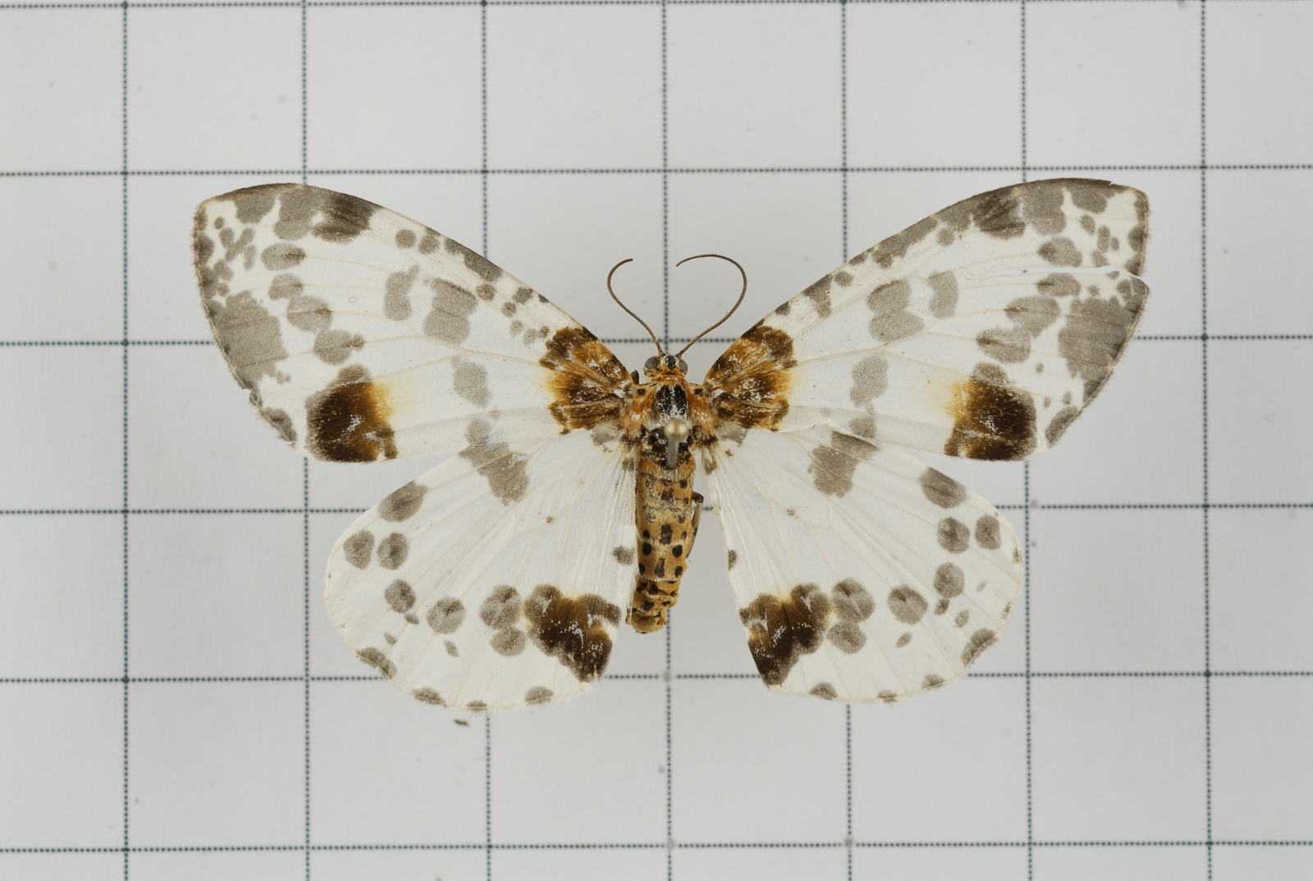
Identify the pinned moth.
Abraxas formosilluminata
